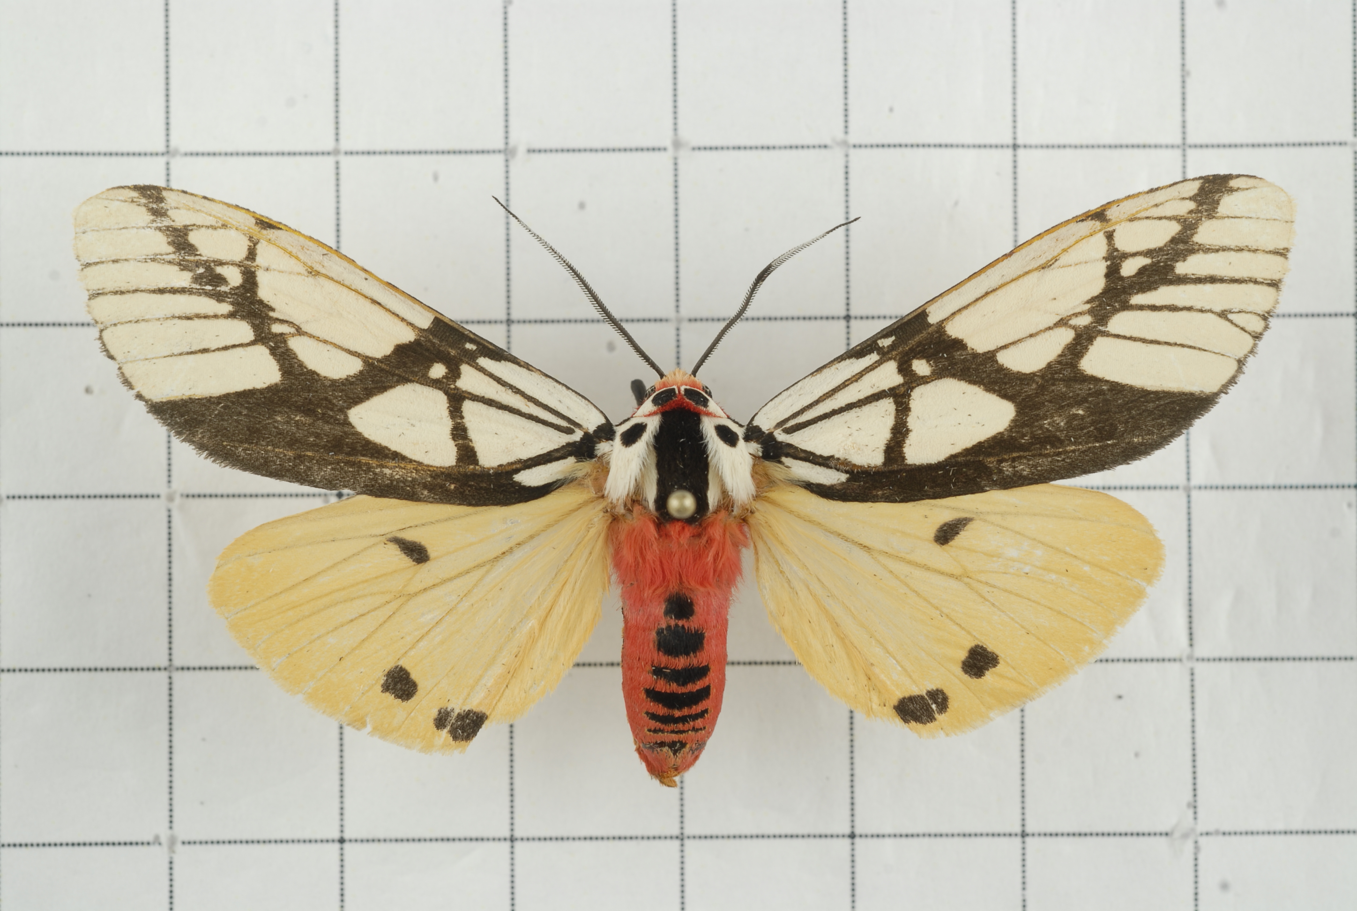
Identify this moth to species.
Areas galactina formosana
